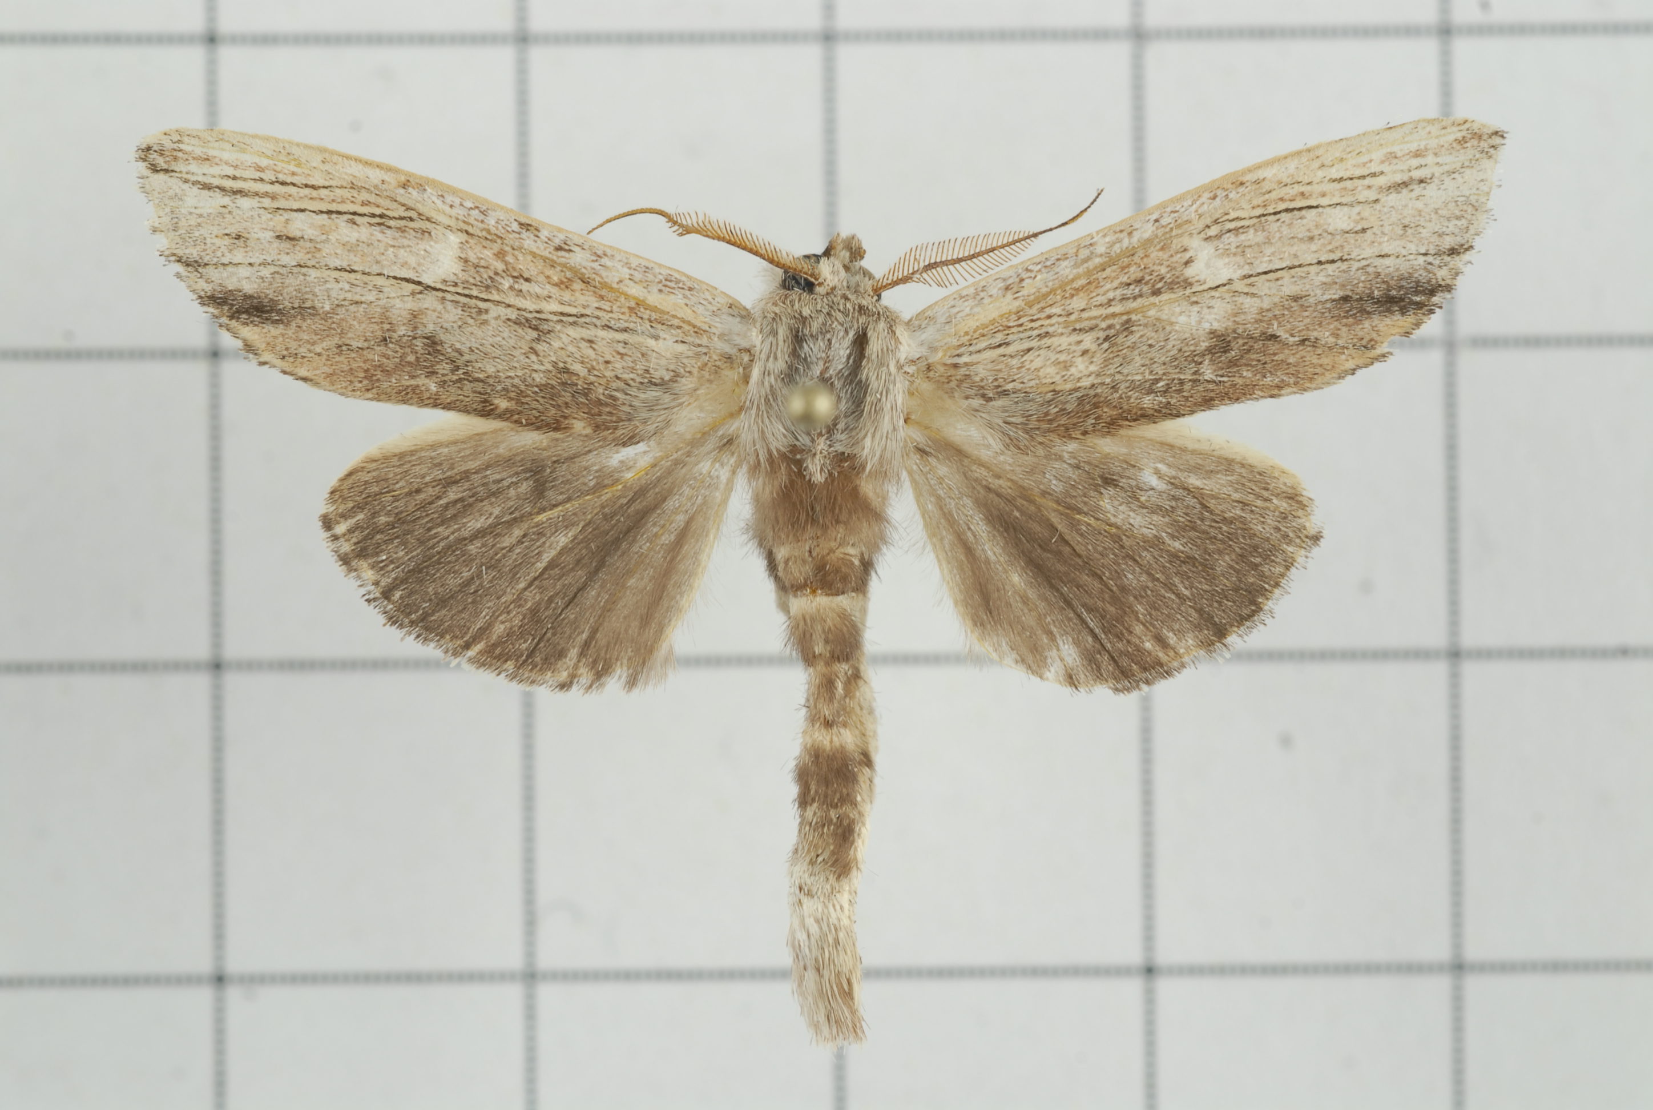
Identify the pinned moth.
Tensha striatella
